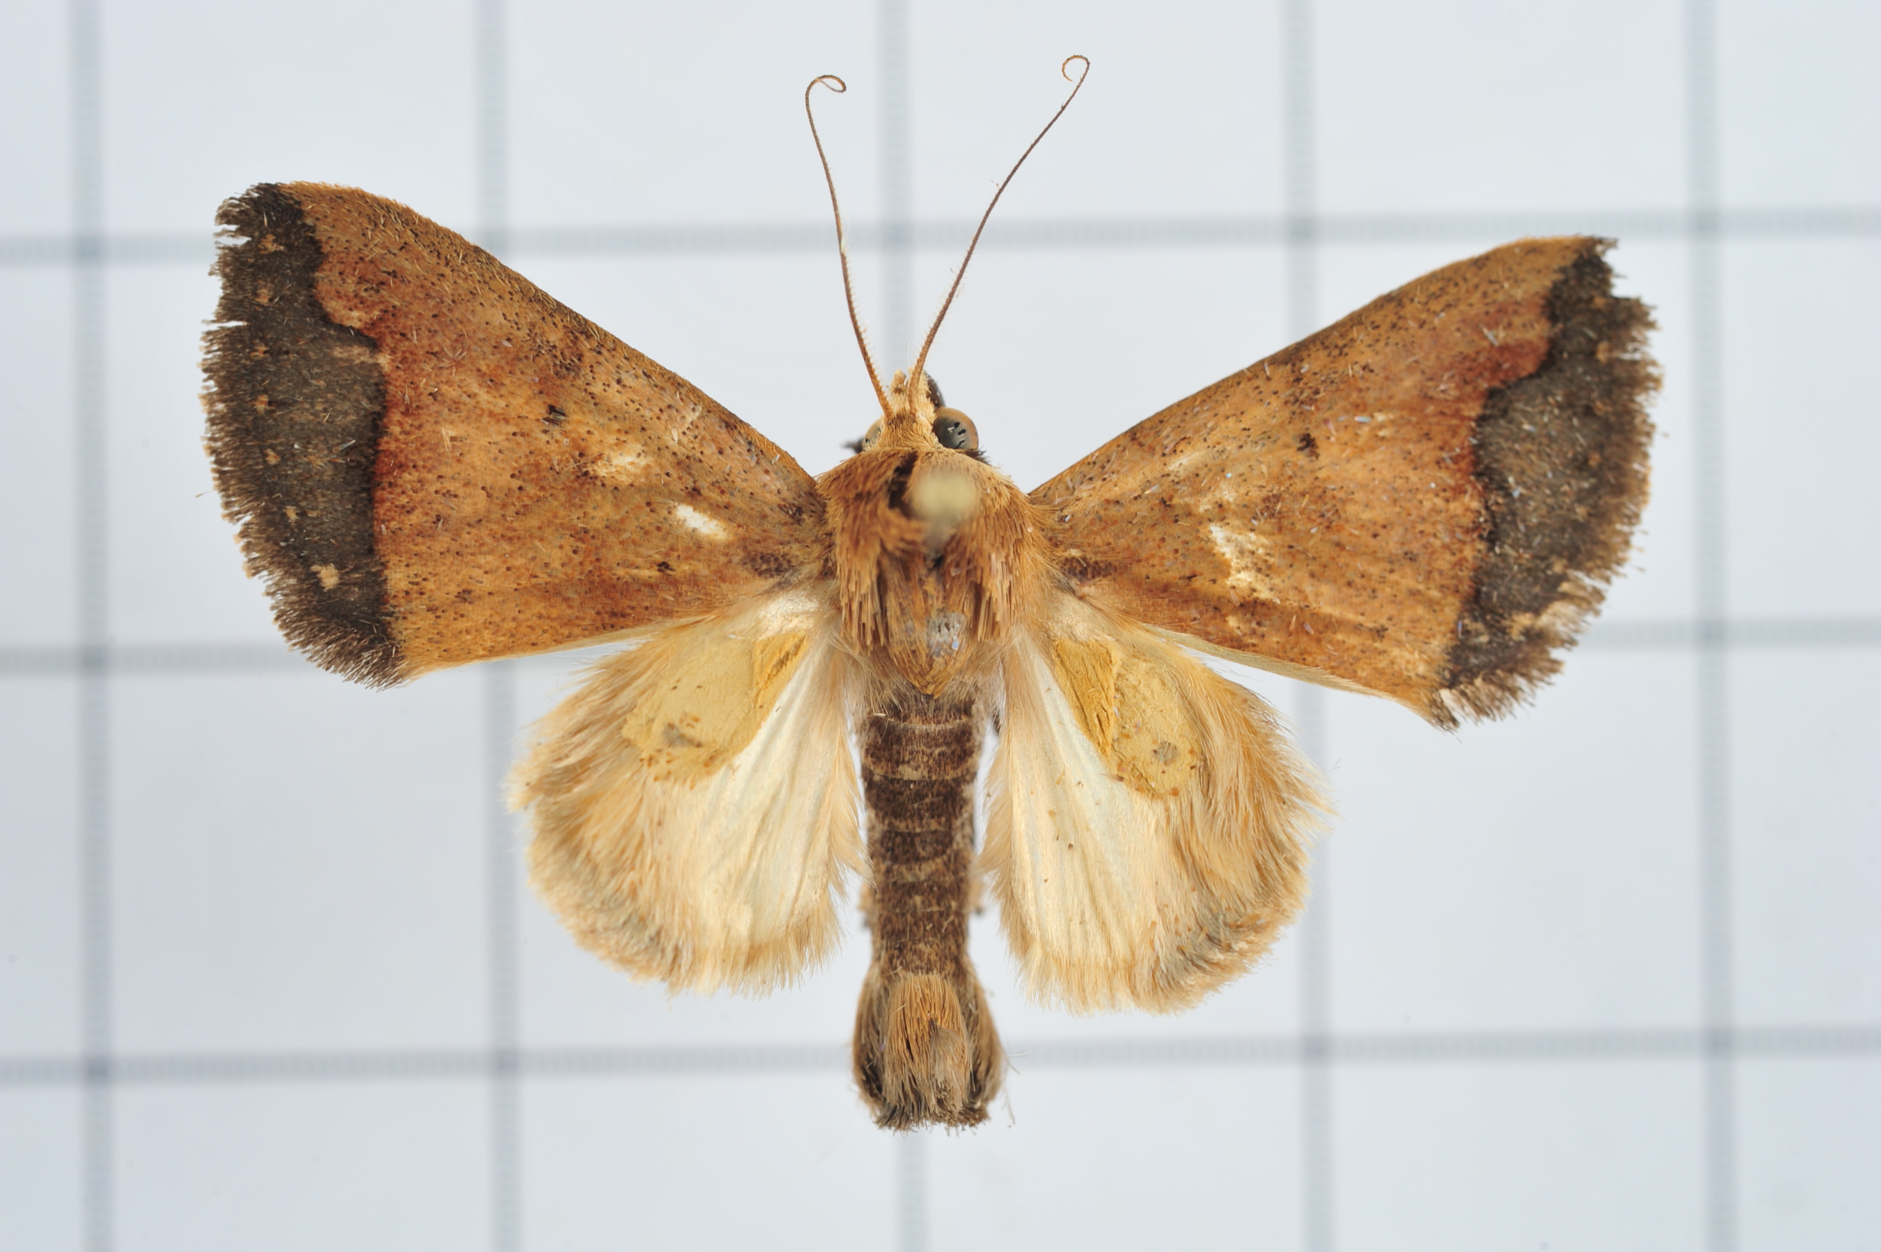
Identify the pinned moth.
Bocula diffisa
